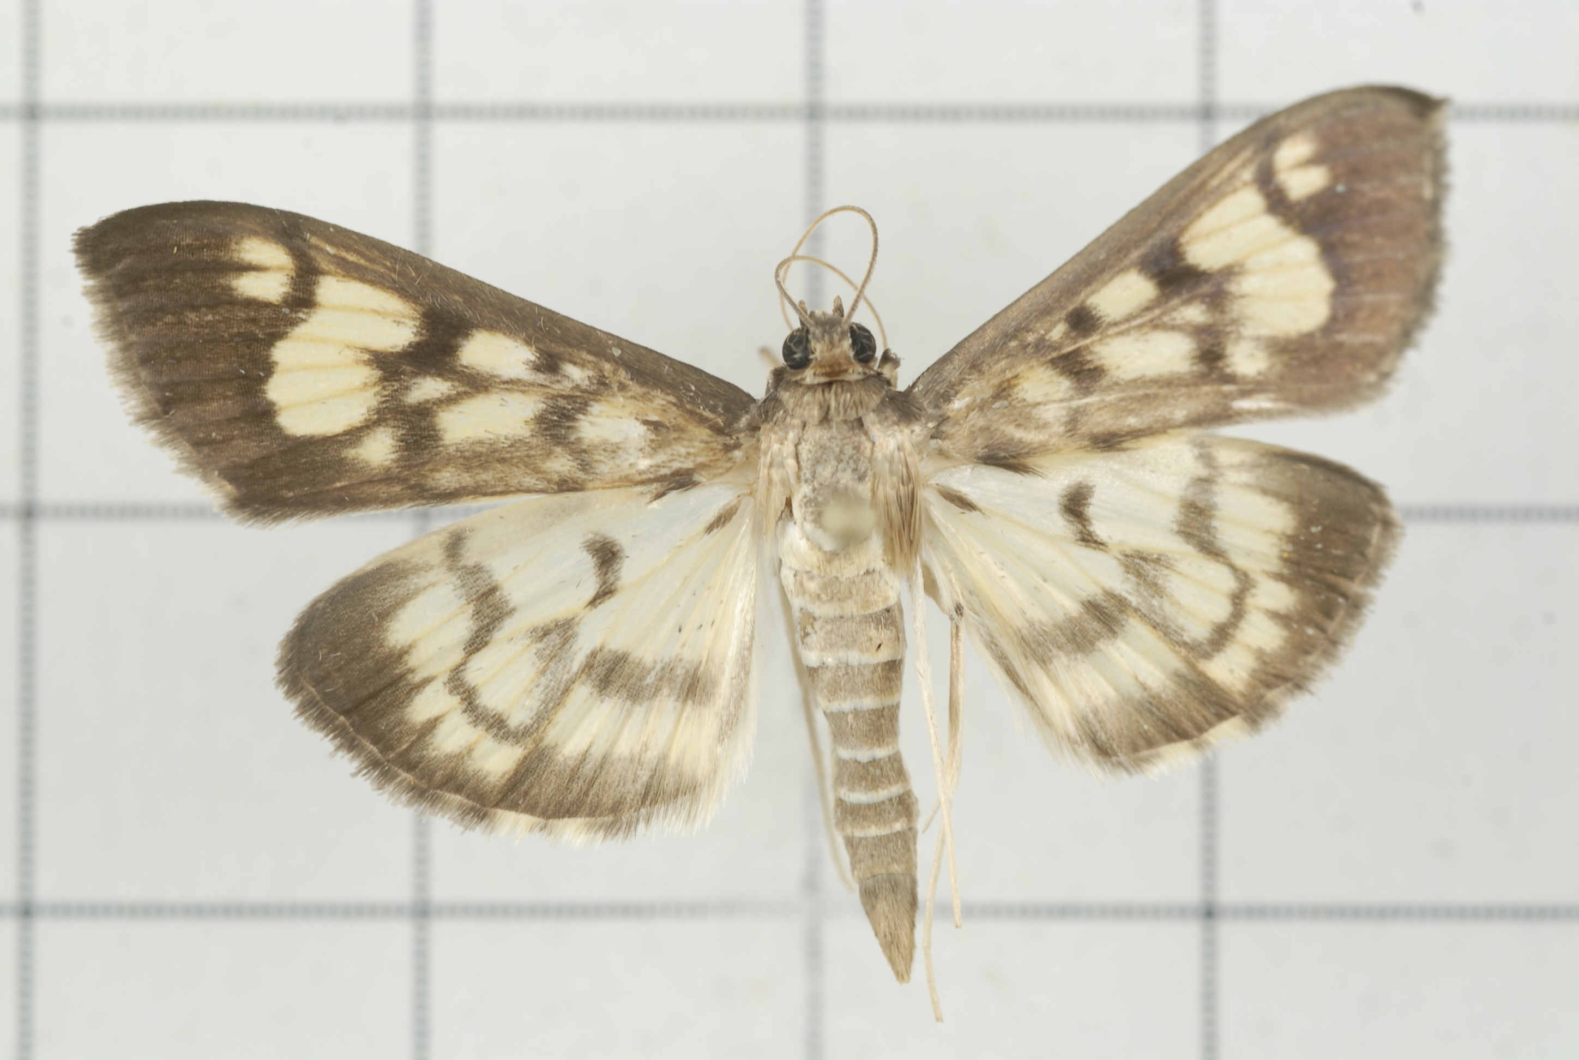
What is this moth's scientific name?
Syllepte taiwanalis
